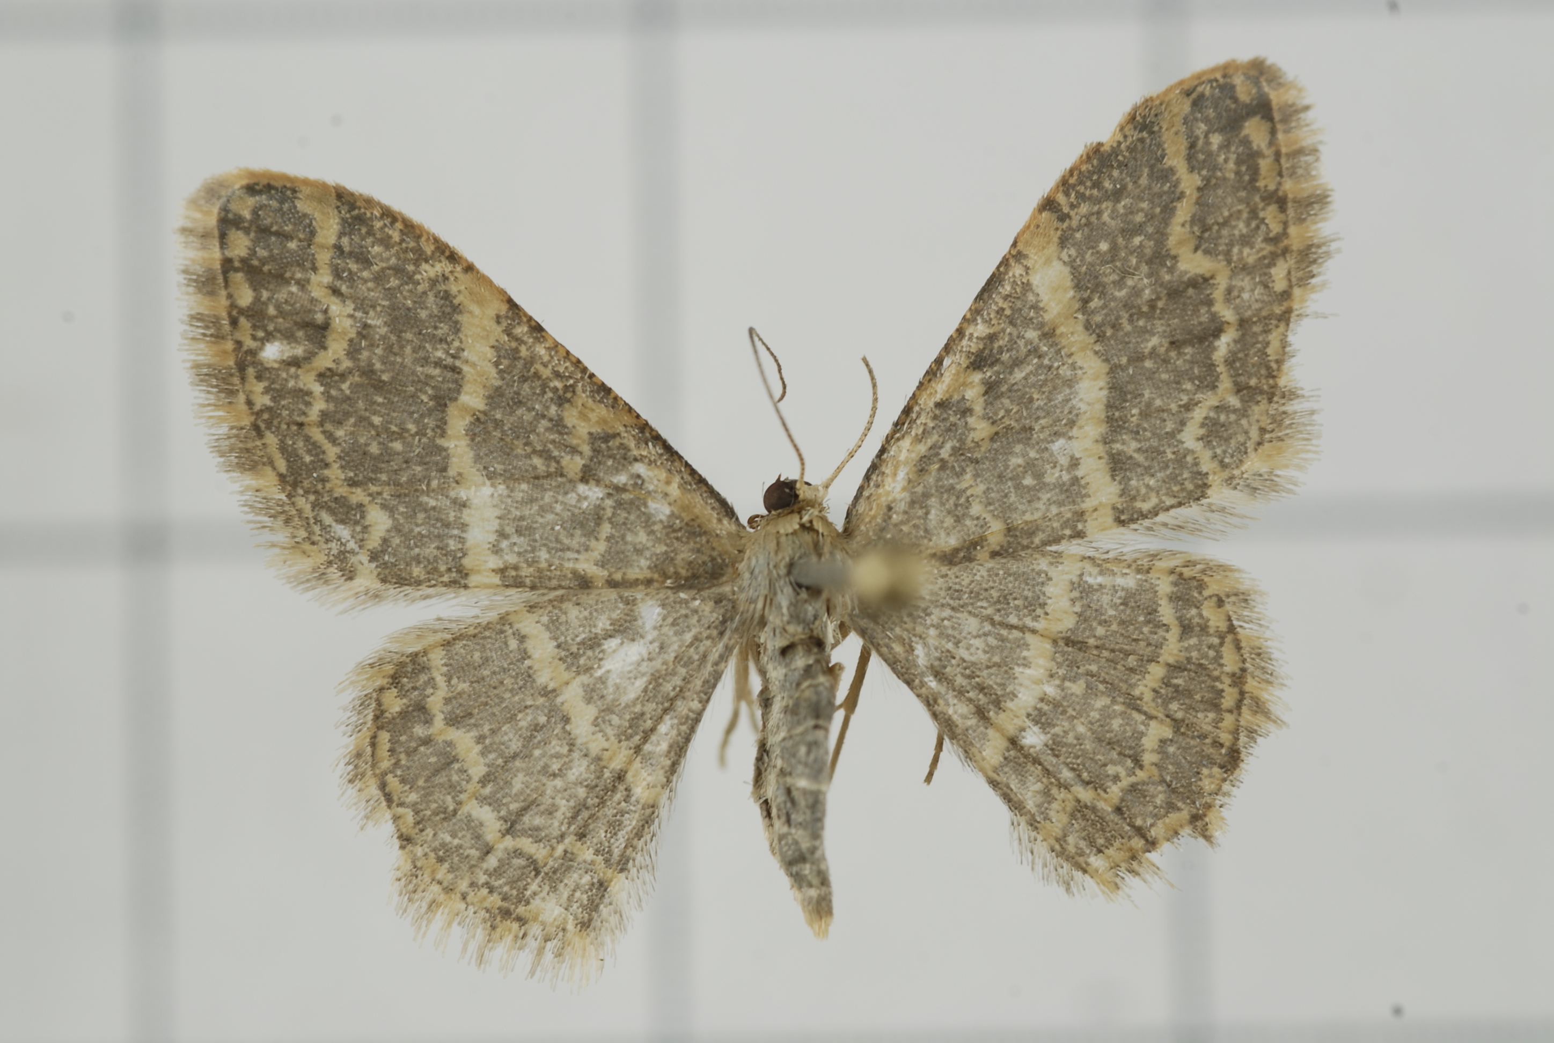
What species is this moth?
Lophophleps informis
